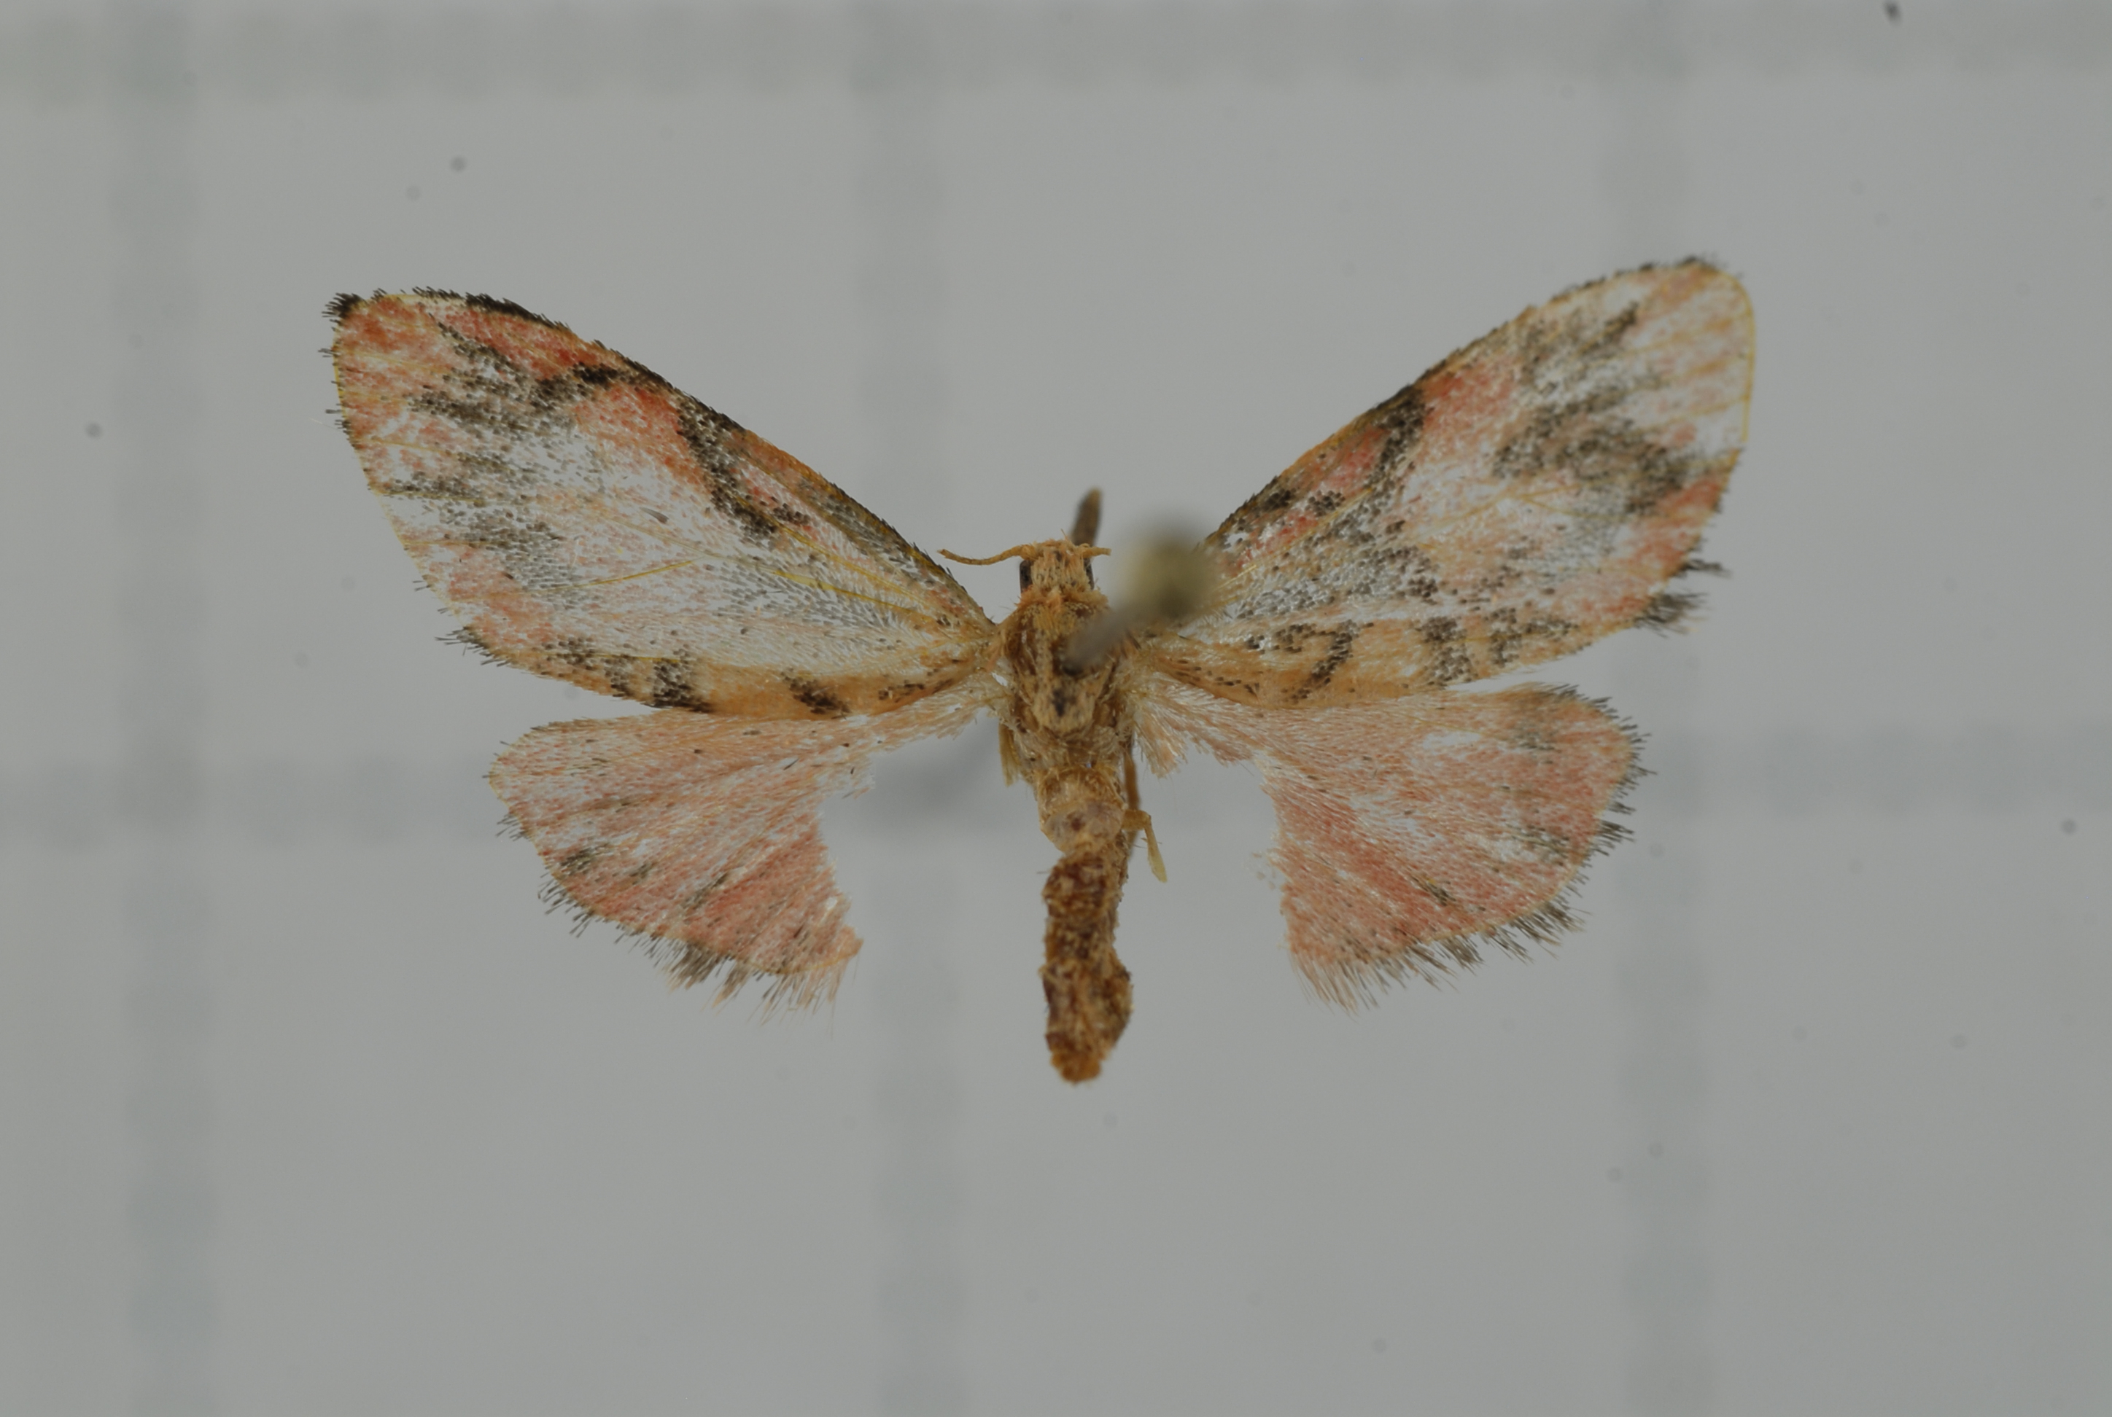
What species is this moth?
Ovipennis connexa
